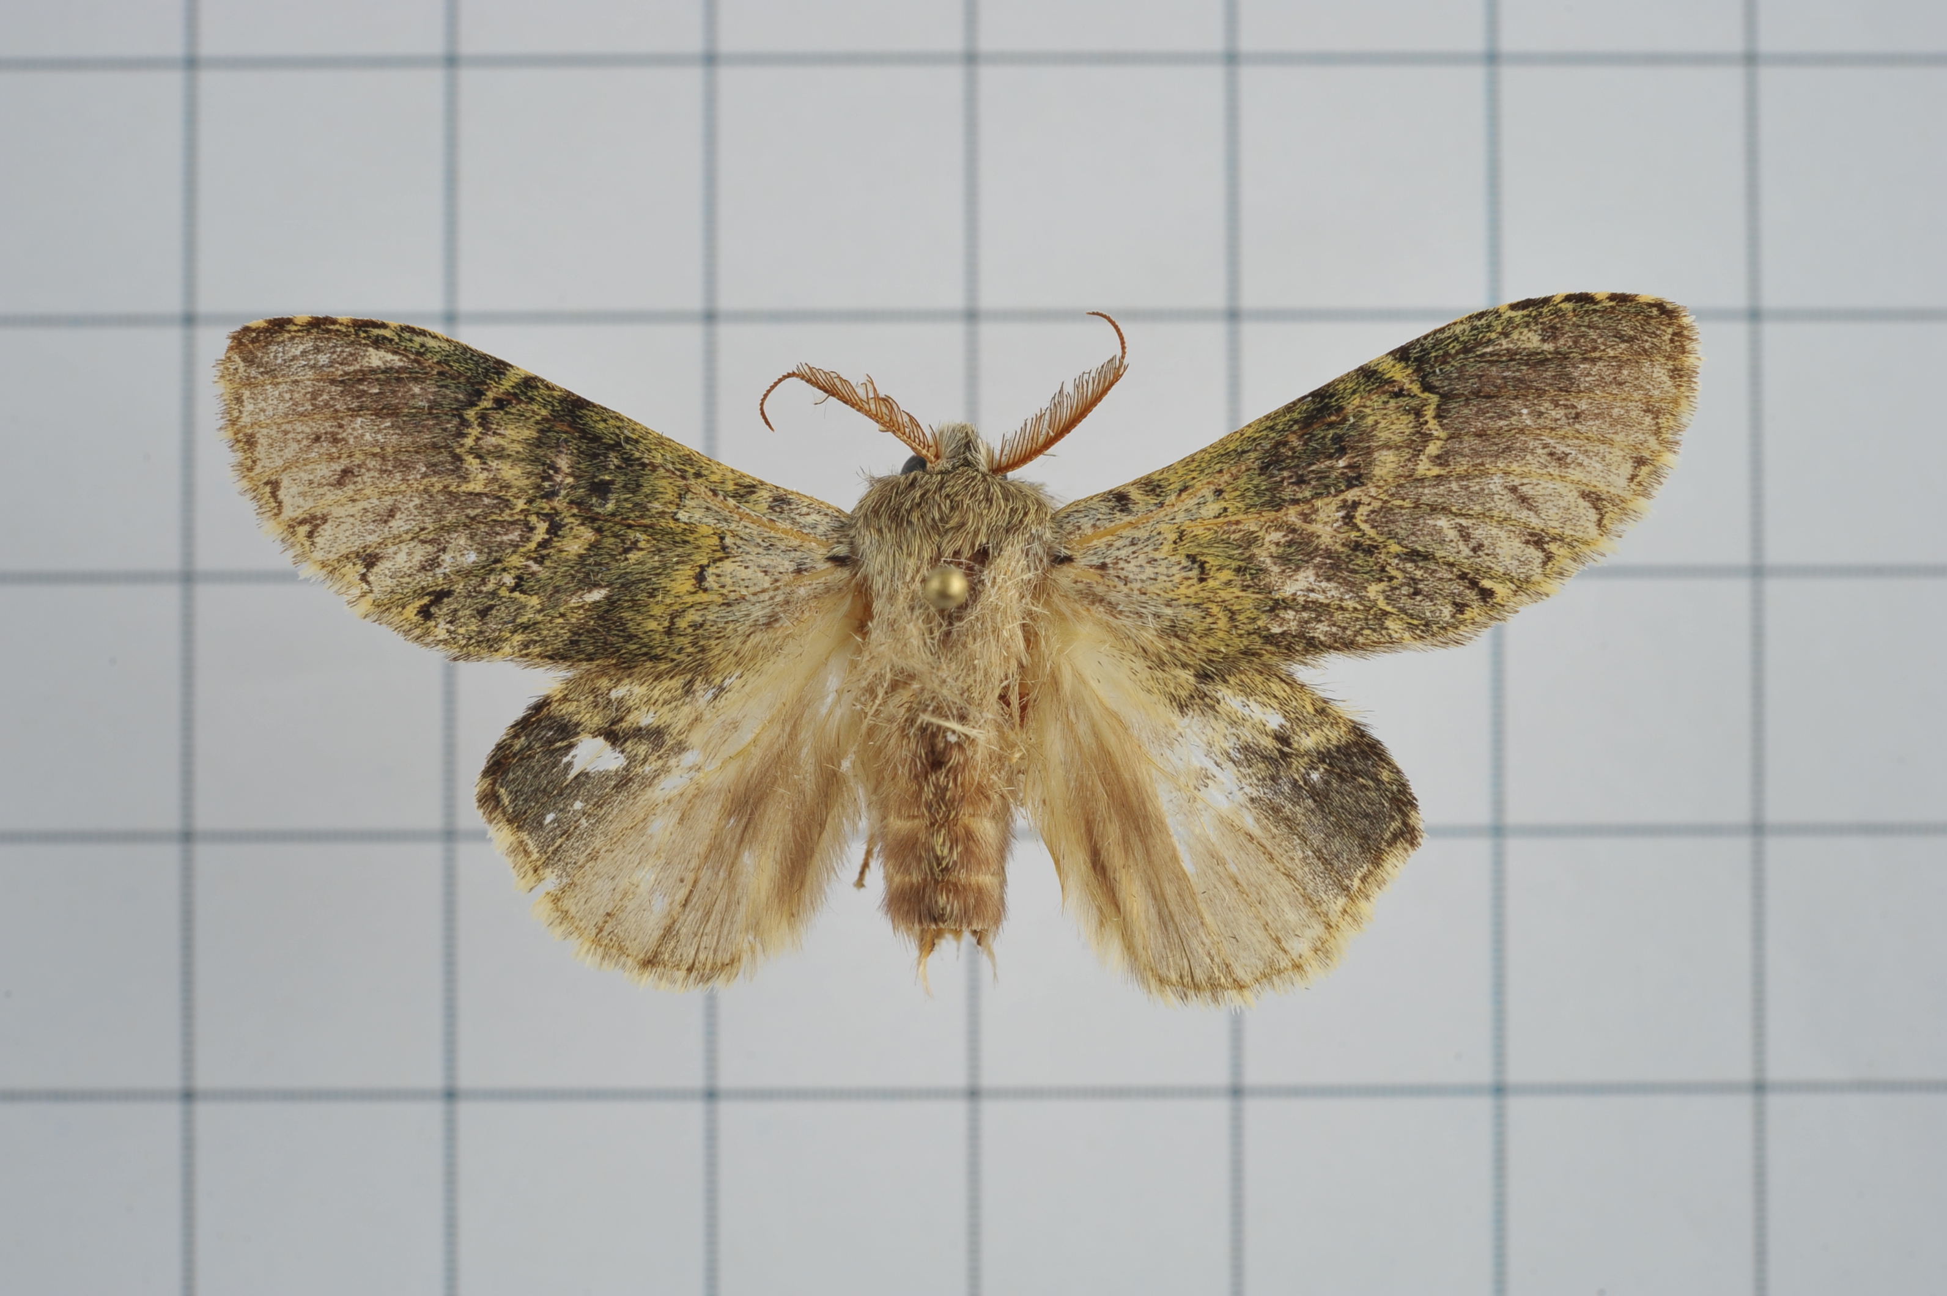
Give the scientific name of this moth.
Stauropus sikkimensis lushanus
